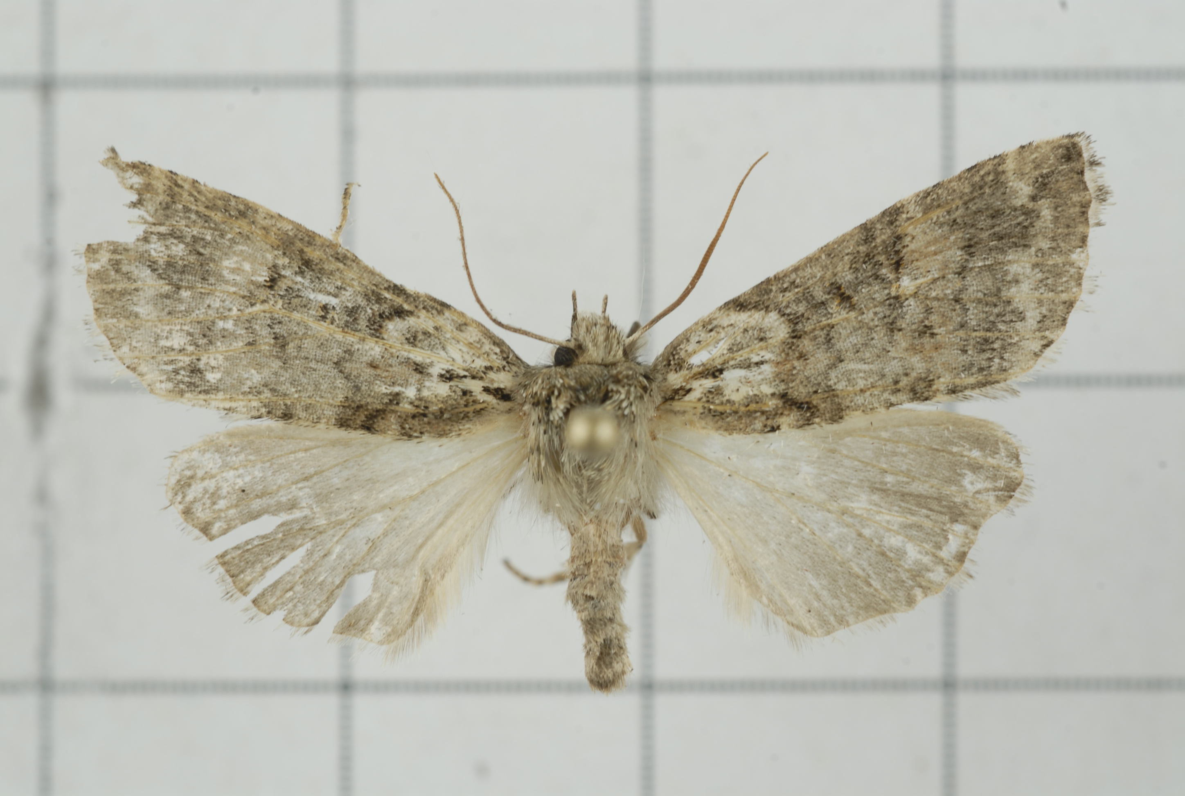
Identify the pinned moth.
Epipsestis meilingchani
